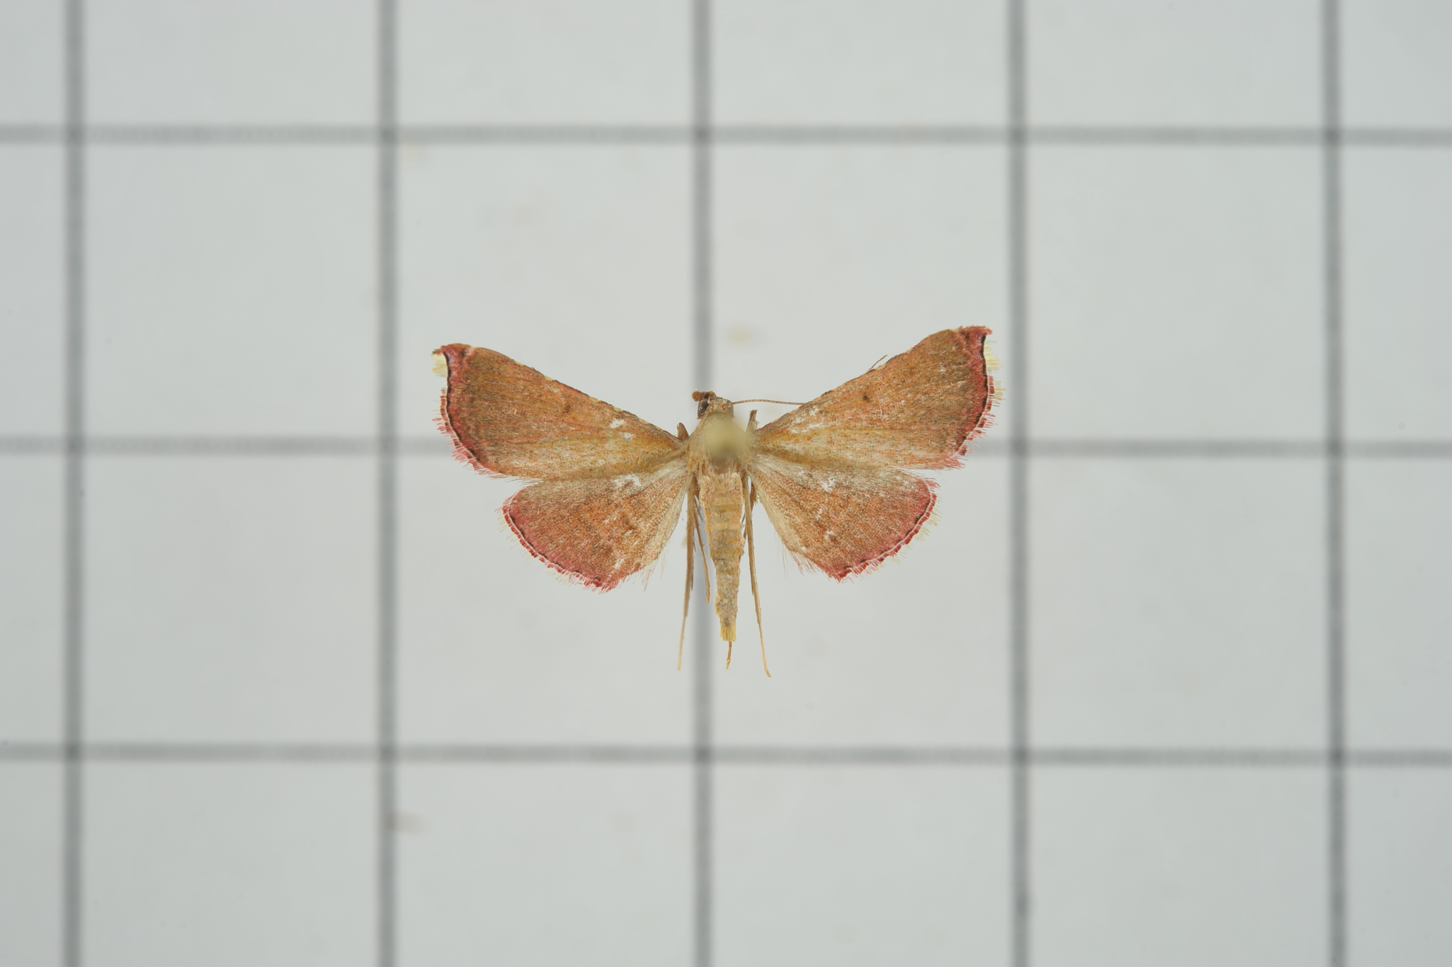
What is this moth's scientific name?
Endotricha minialis
